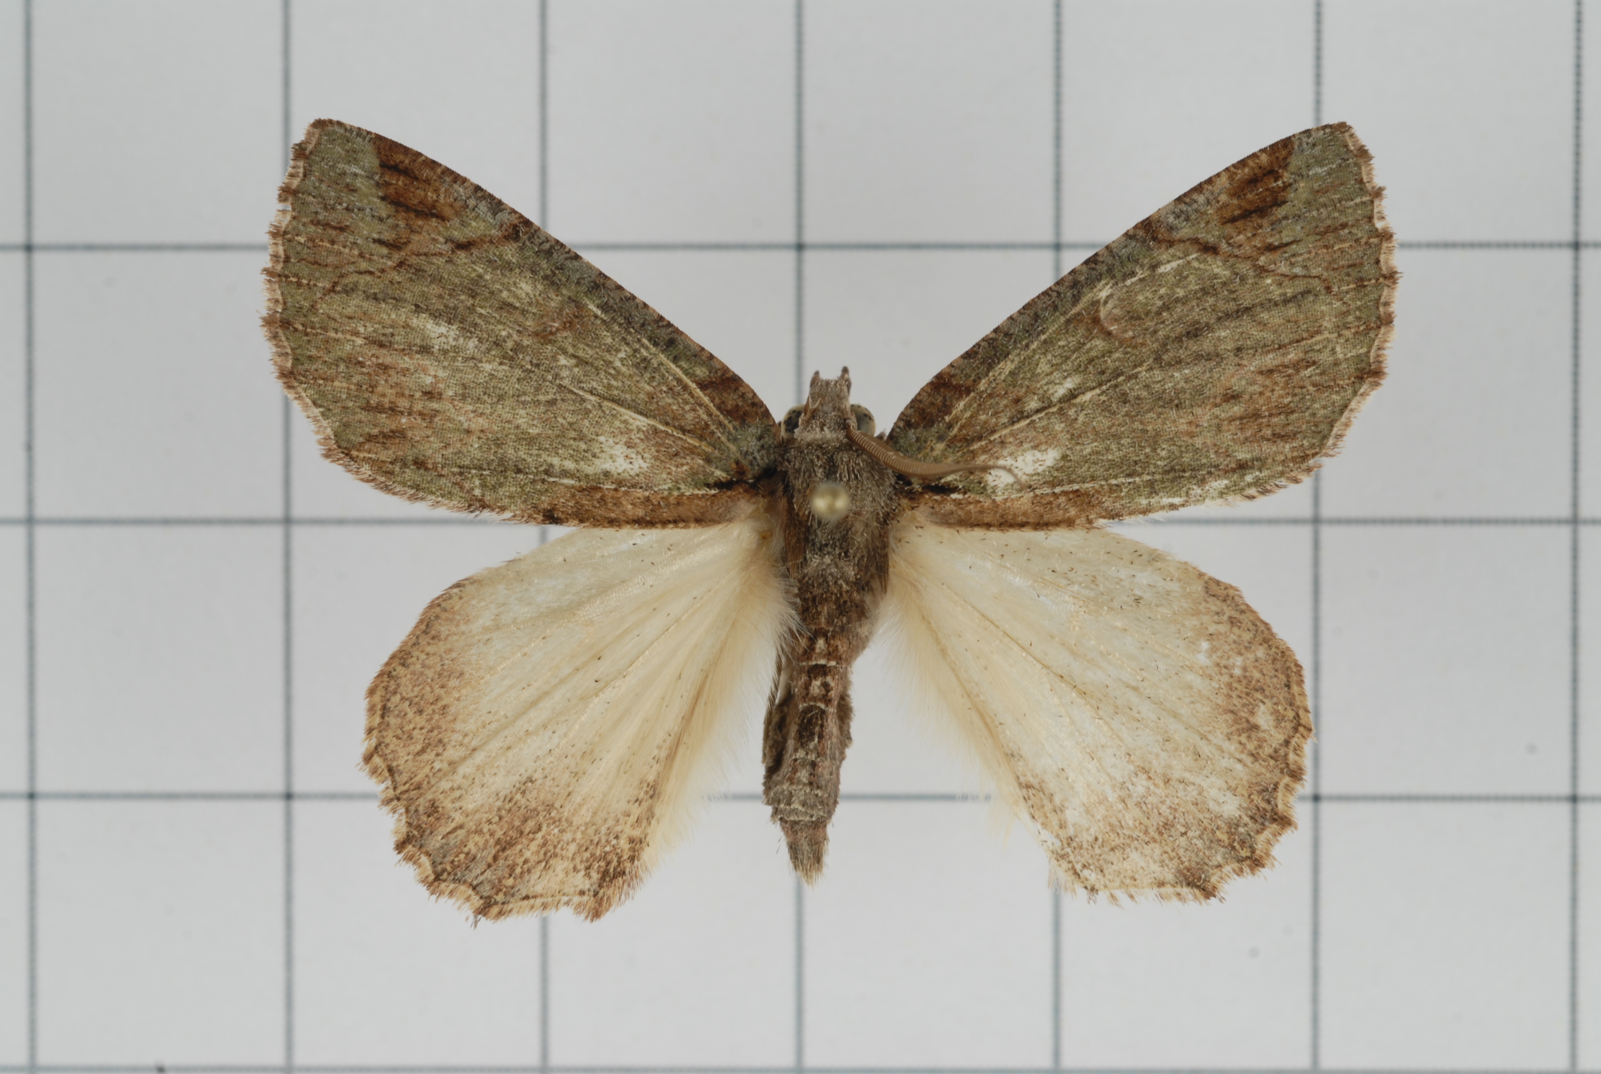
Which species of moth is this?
Dindica purpurata
